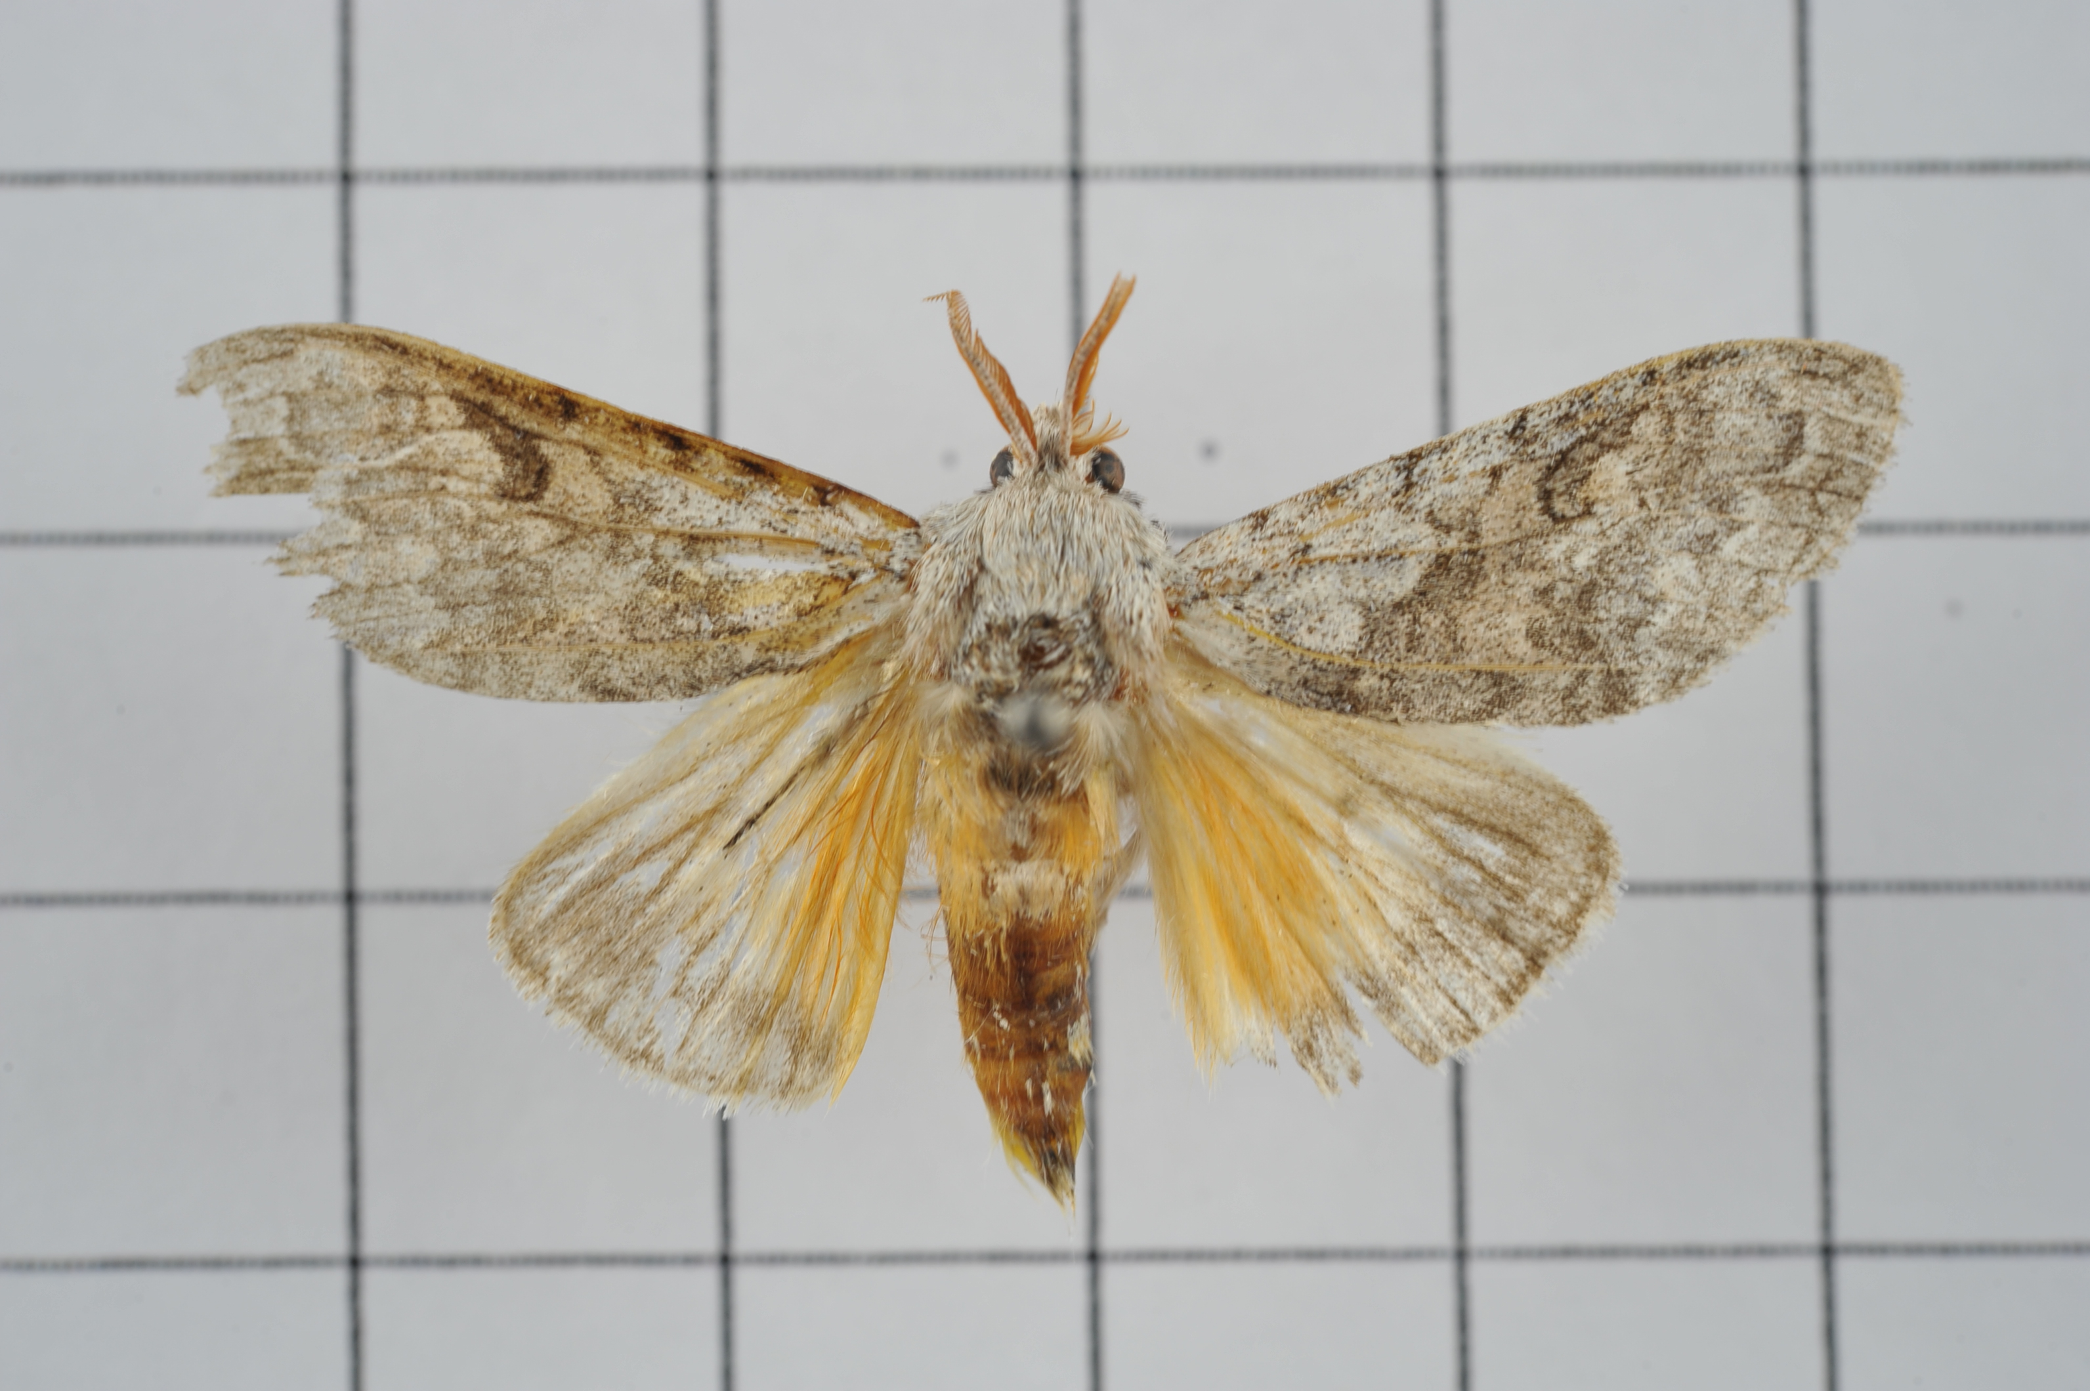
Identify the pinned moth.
Calliteara horishanella
